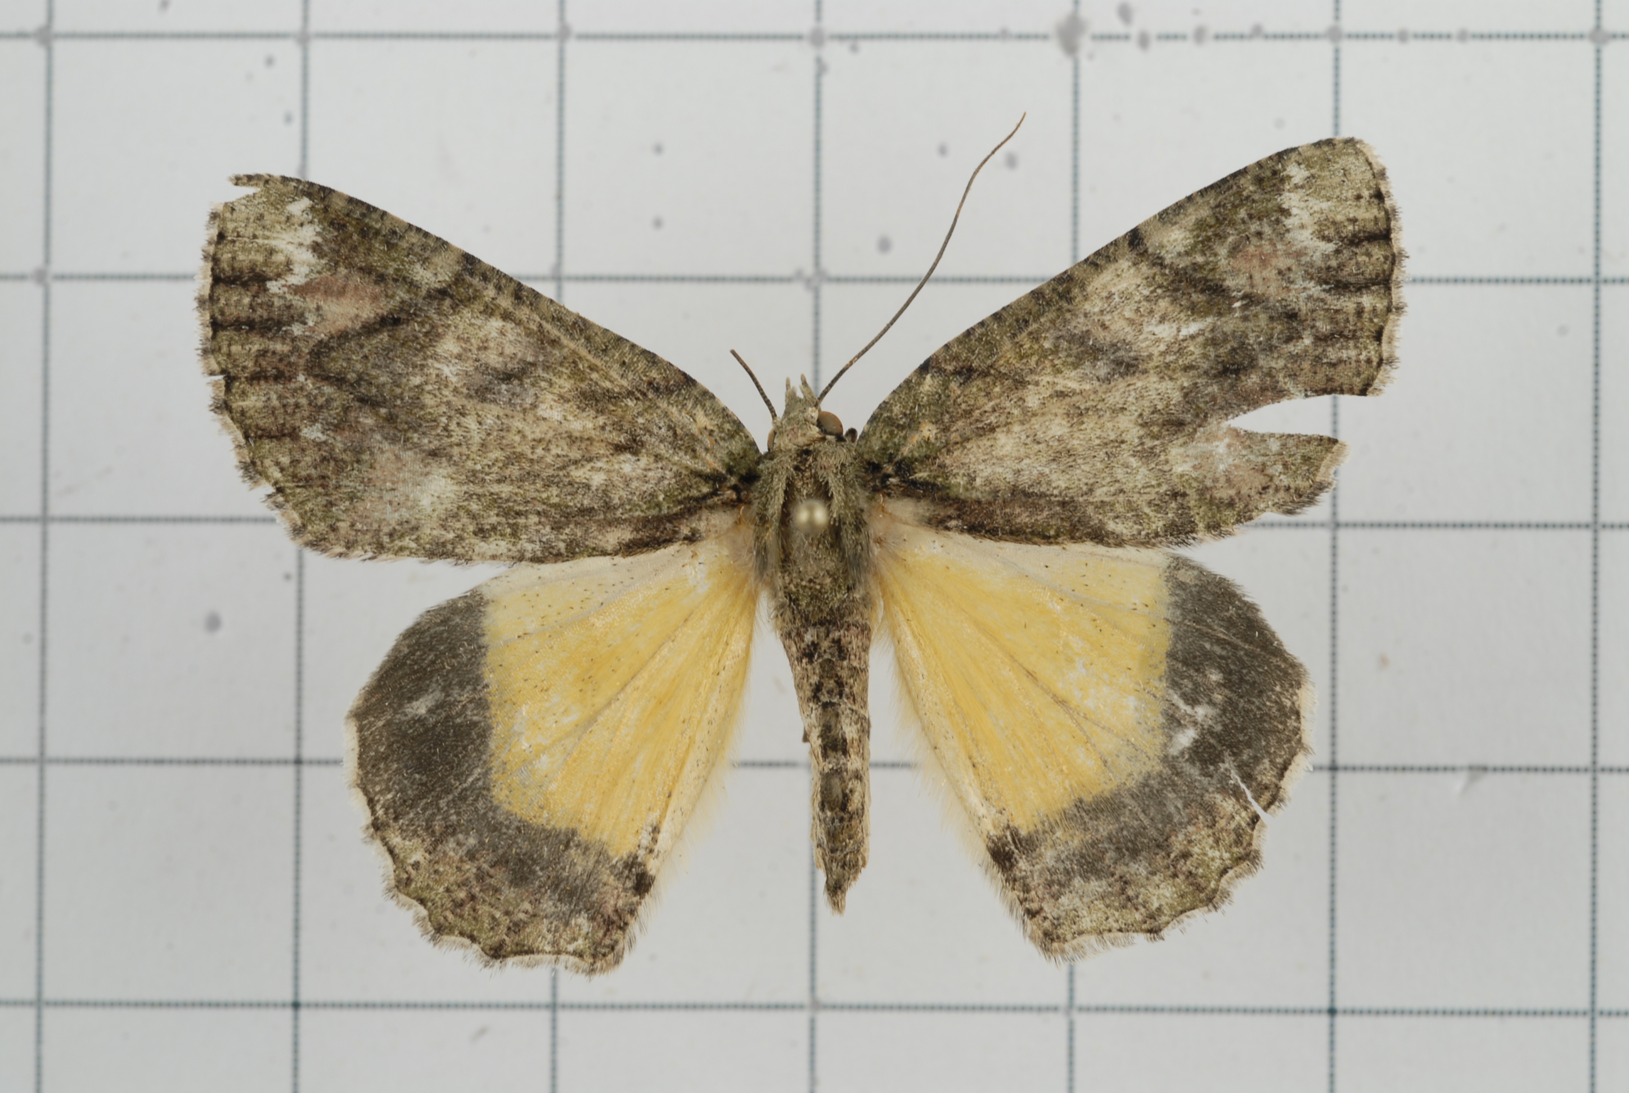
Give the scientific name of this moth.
Dindica wilemani
